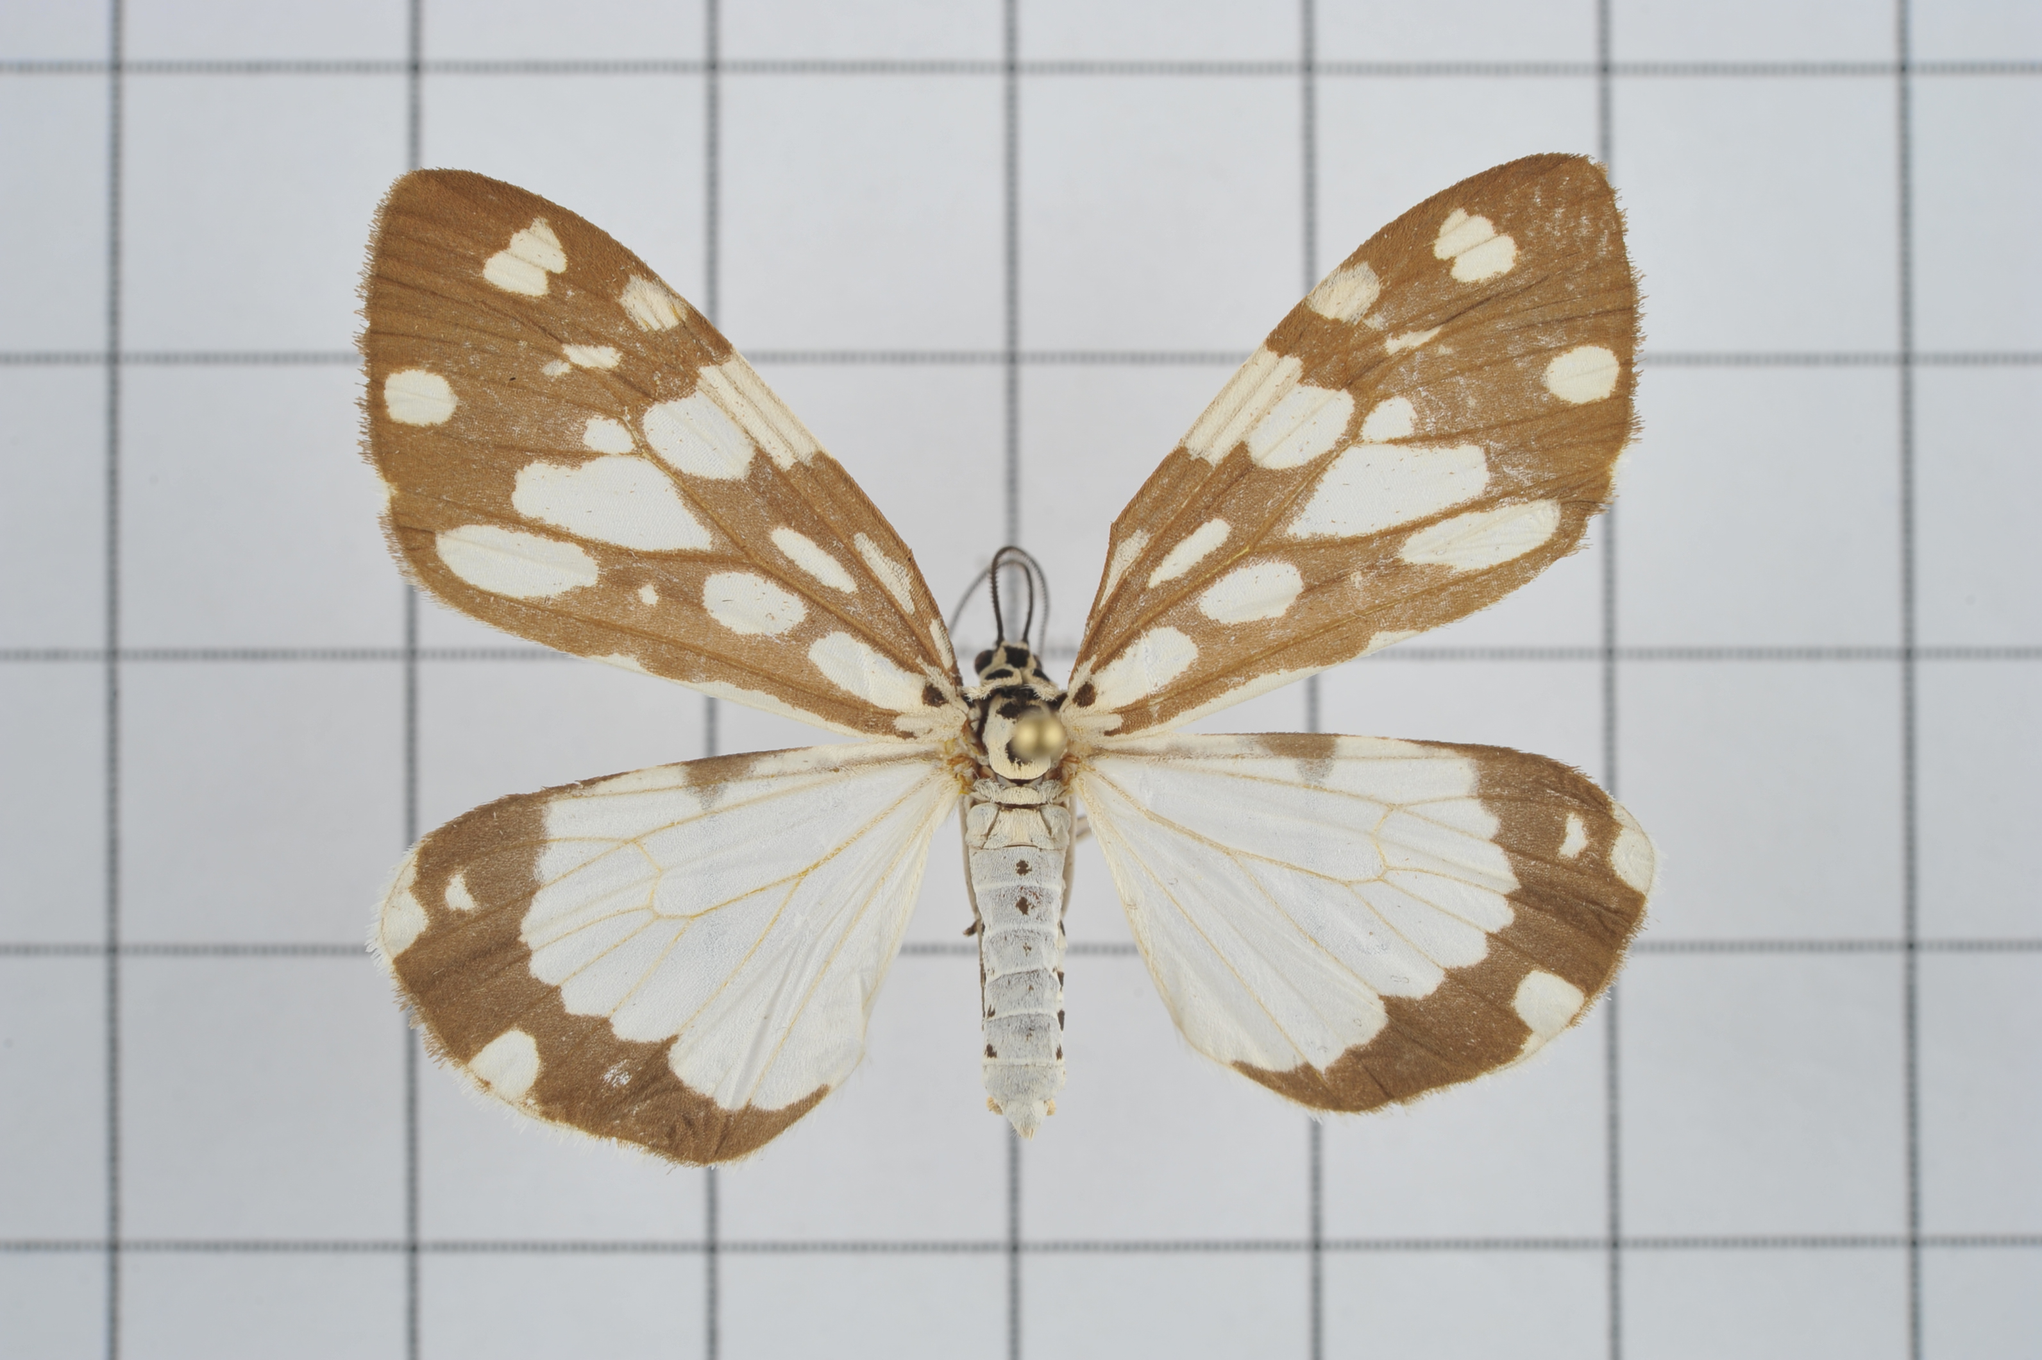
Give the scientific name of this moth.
Utetheisa fractifascia
